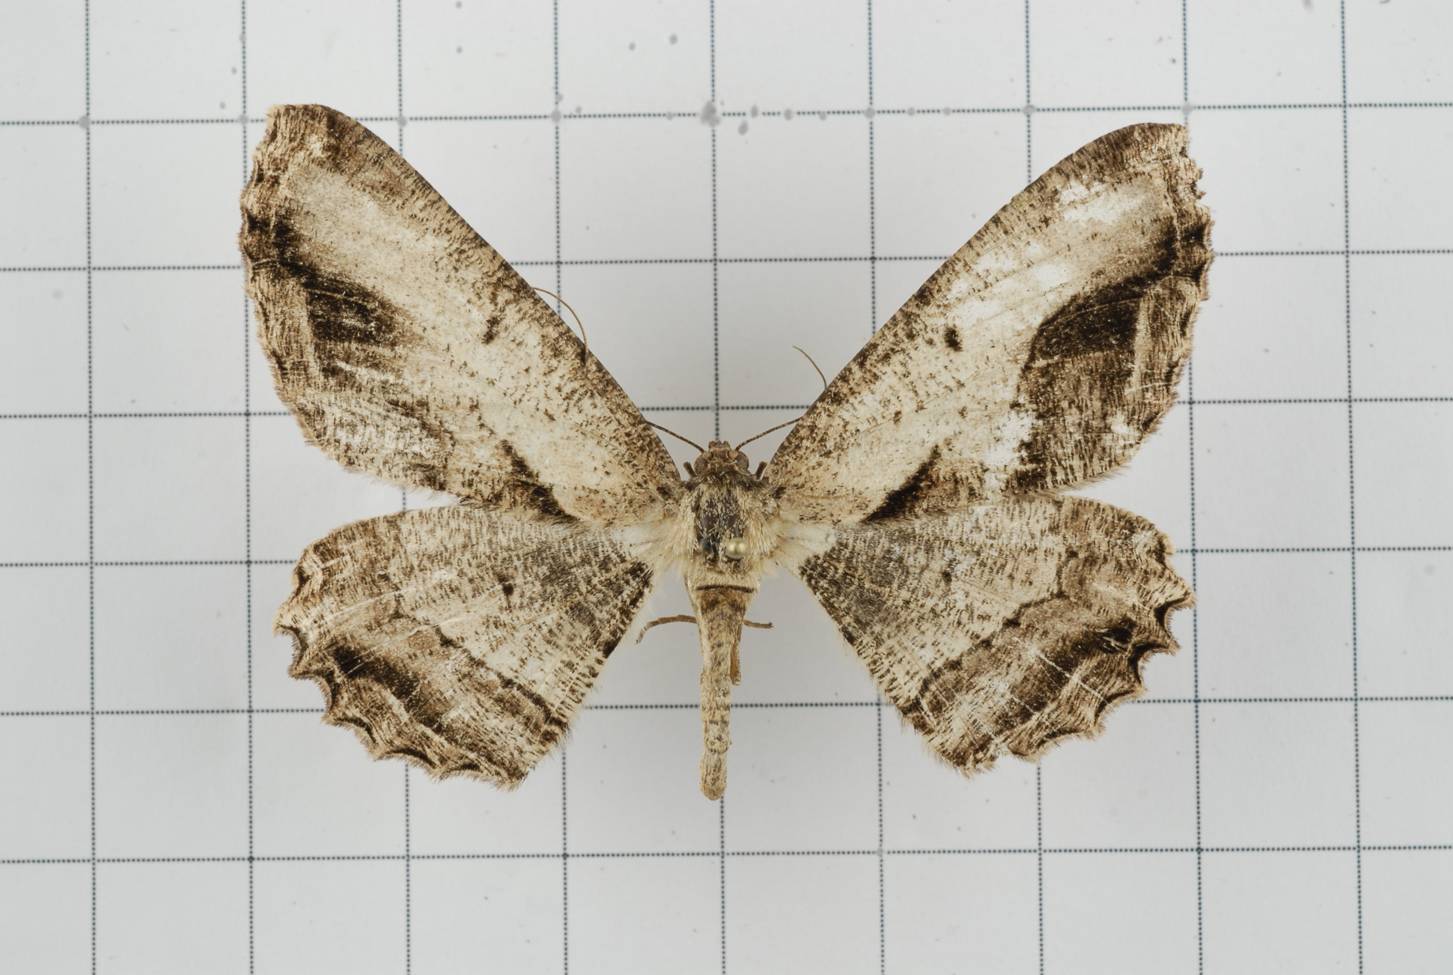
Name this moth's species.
Chorodna corticaria formosana
